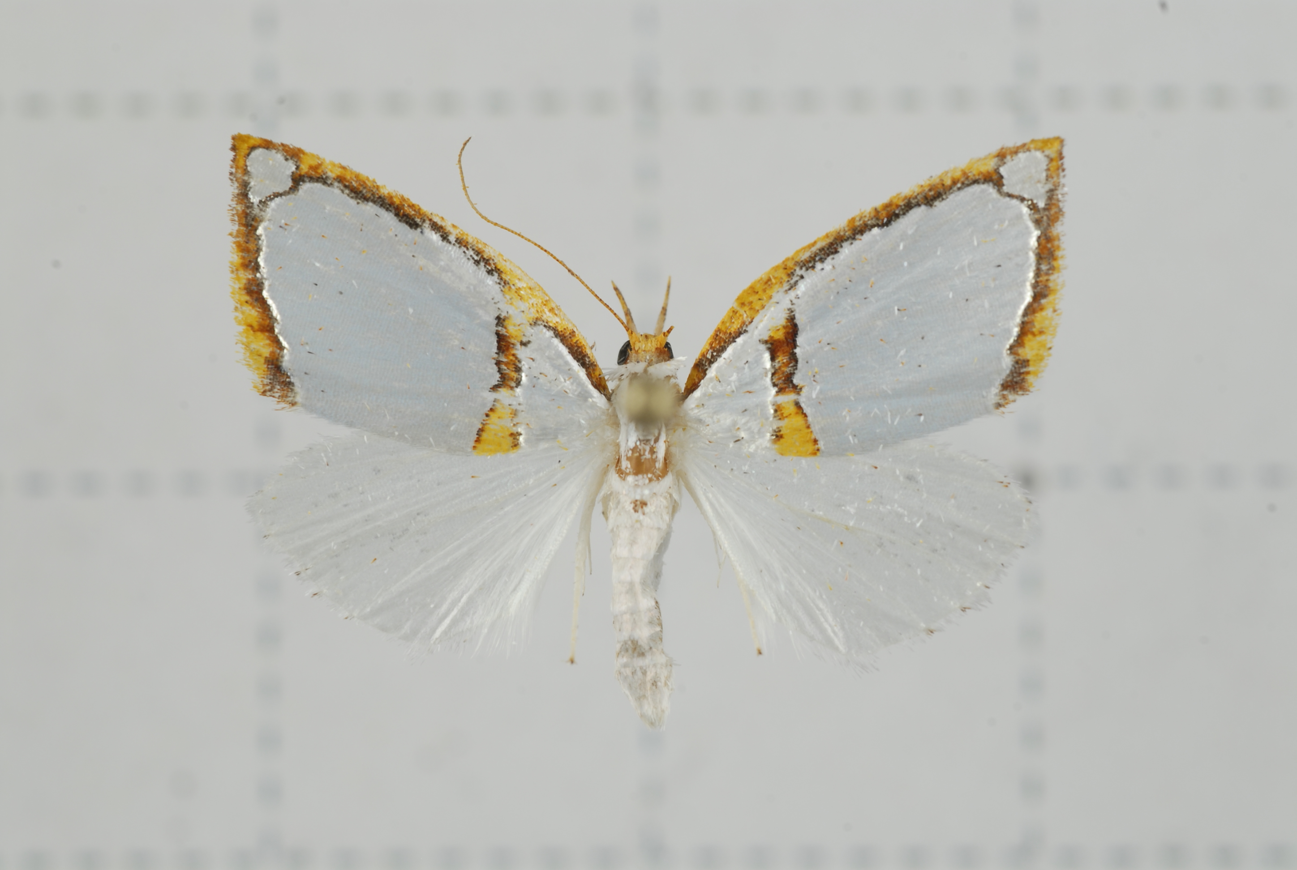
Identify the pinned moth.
Titulcia confictella
